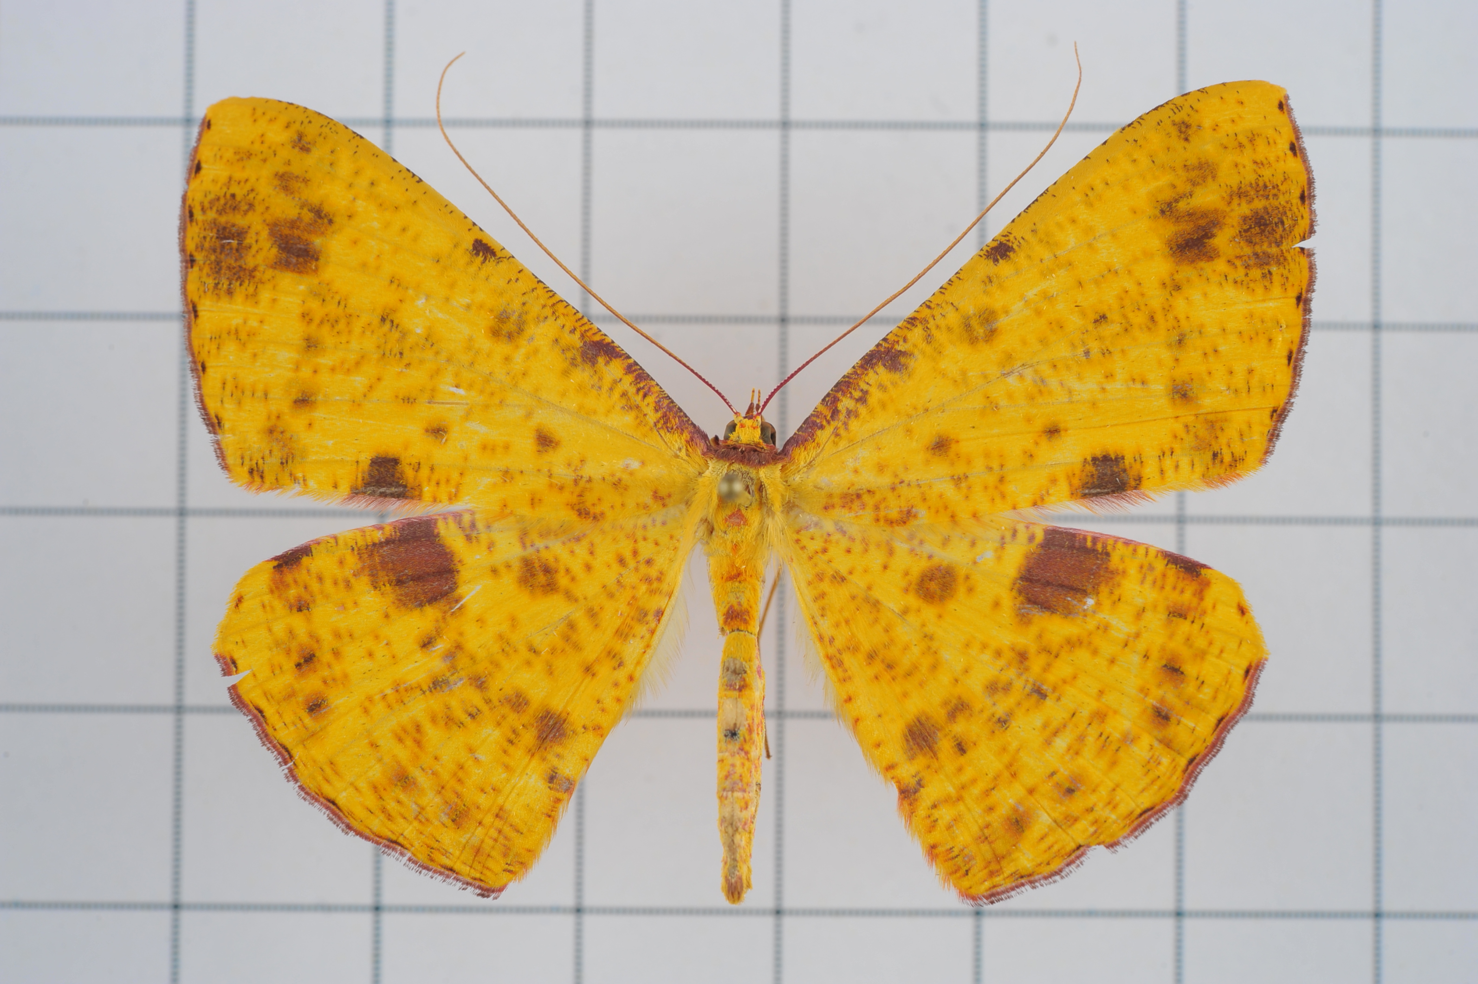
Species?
Eumelea ludovicata ludovicata
